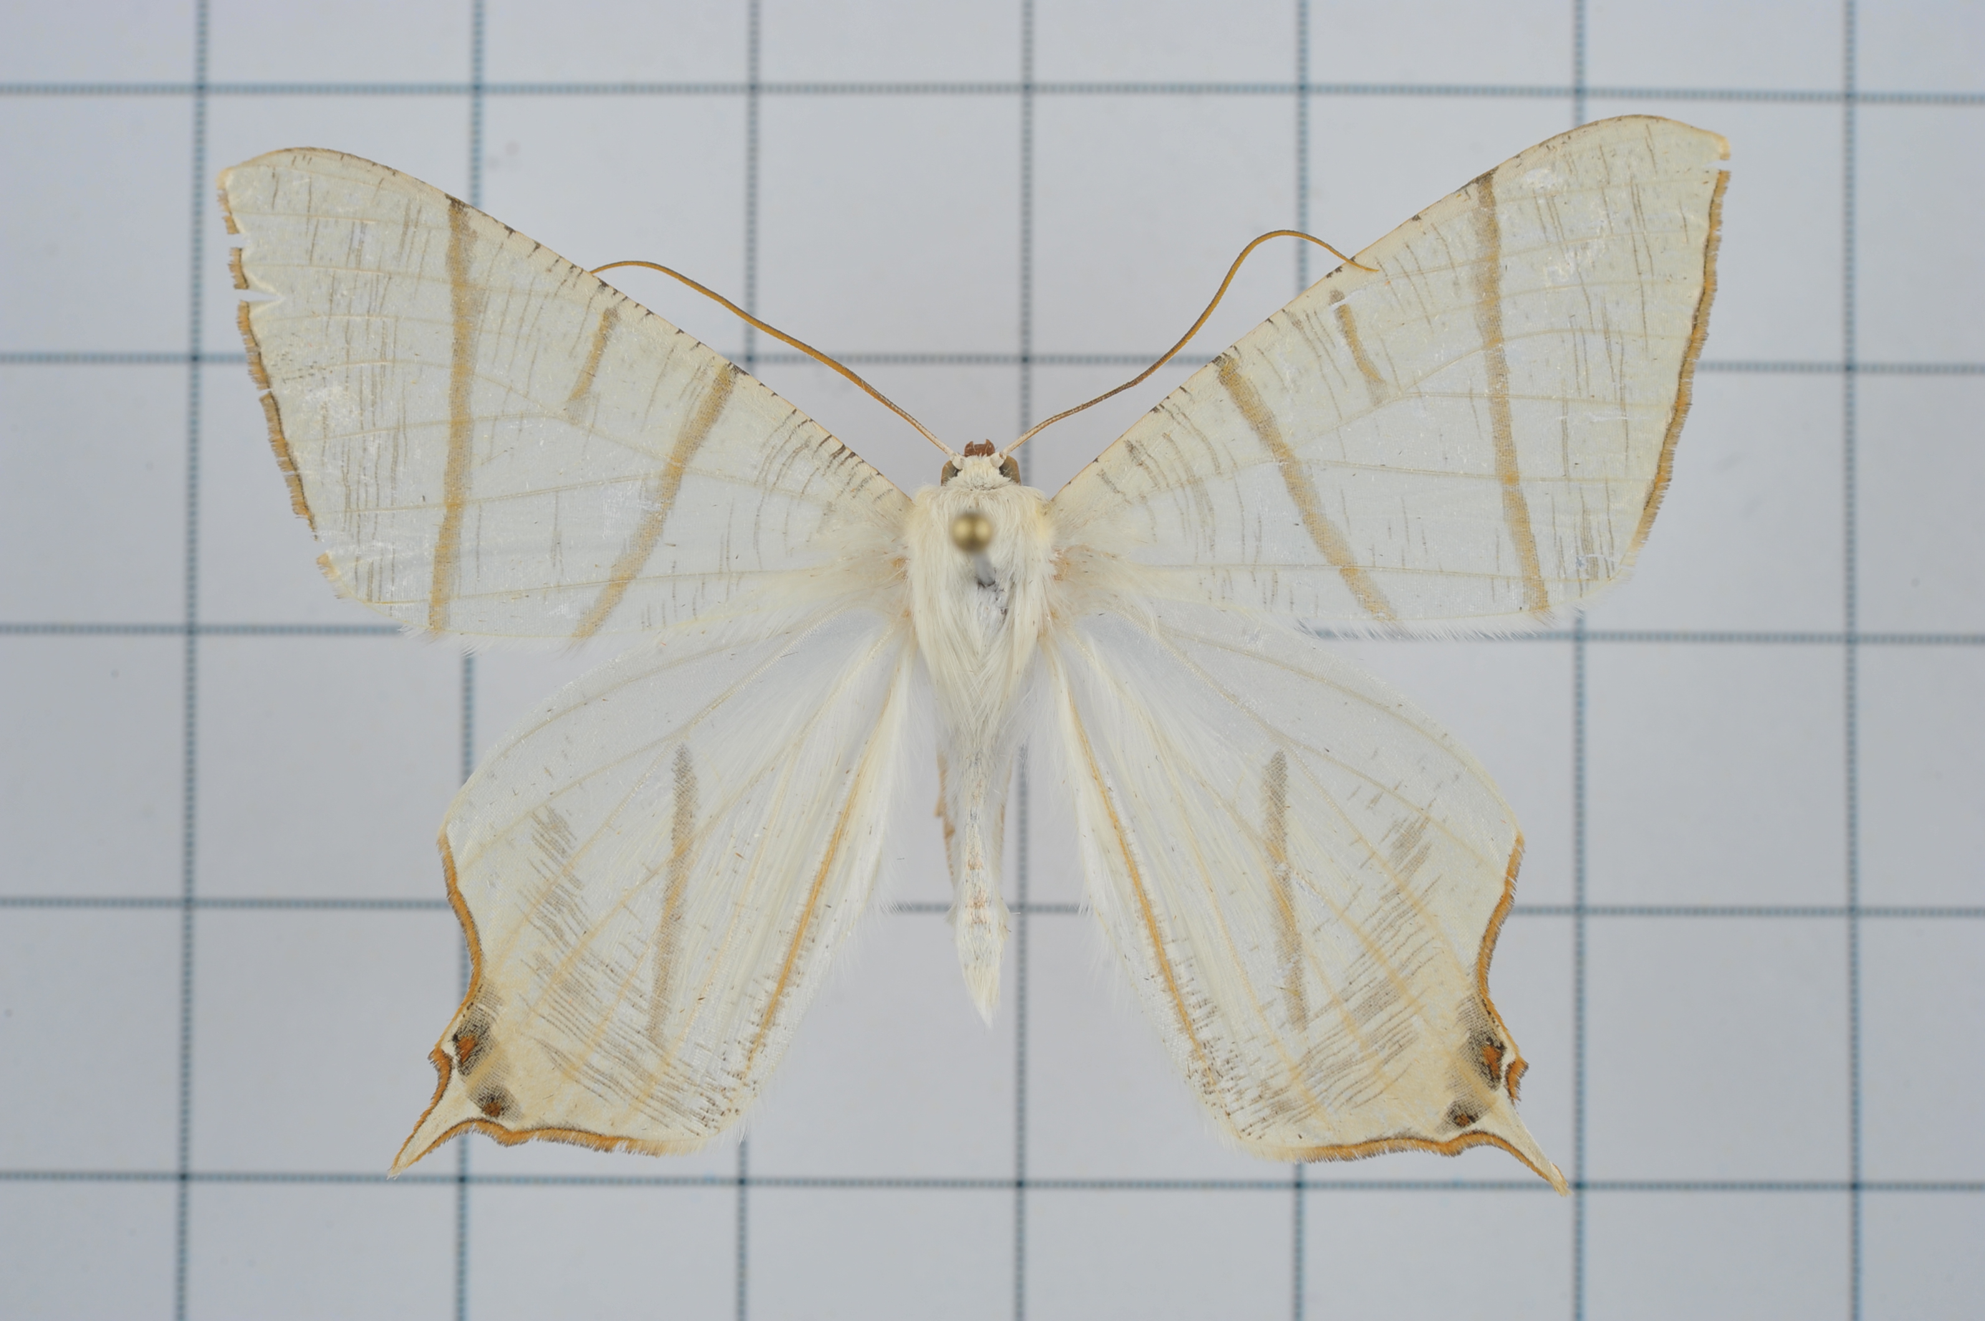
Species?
Ourapteryx yerburii virescens
